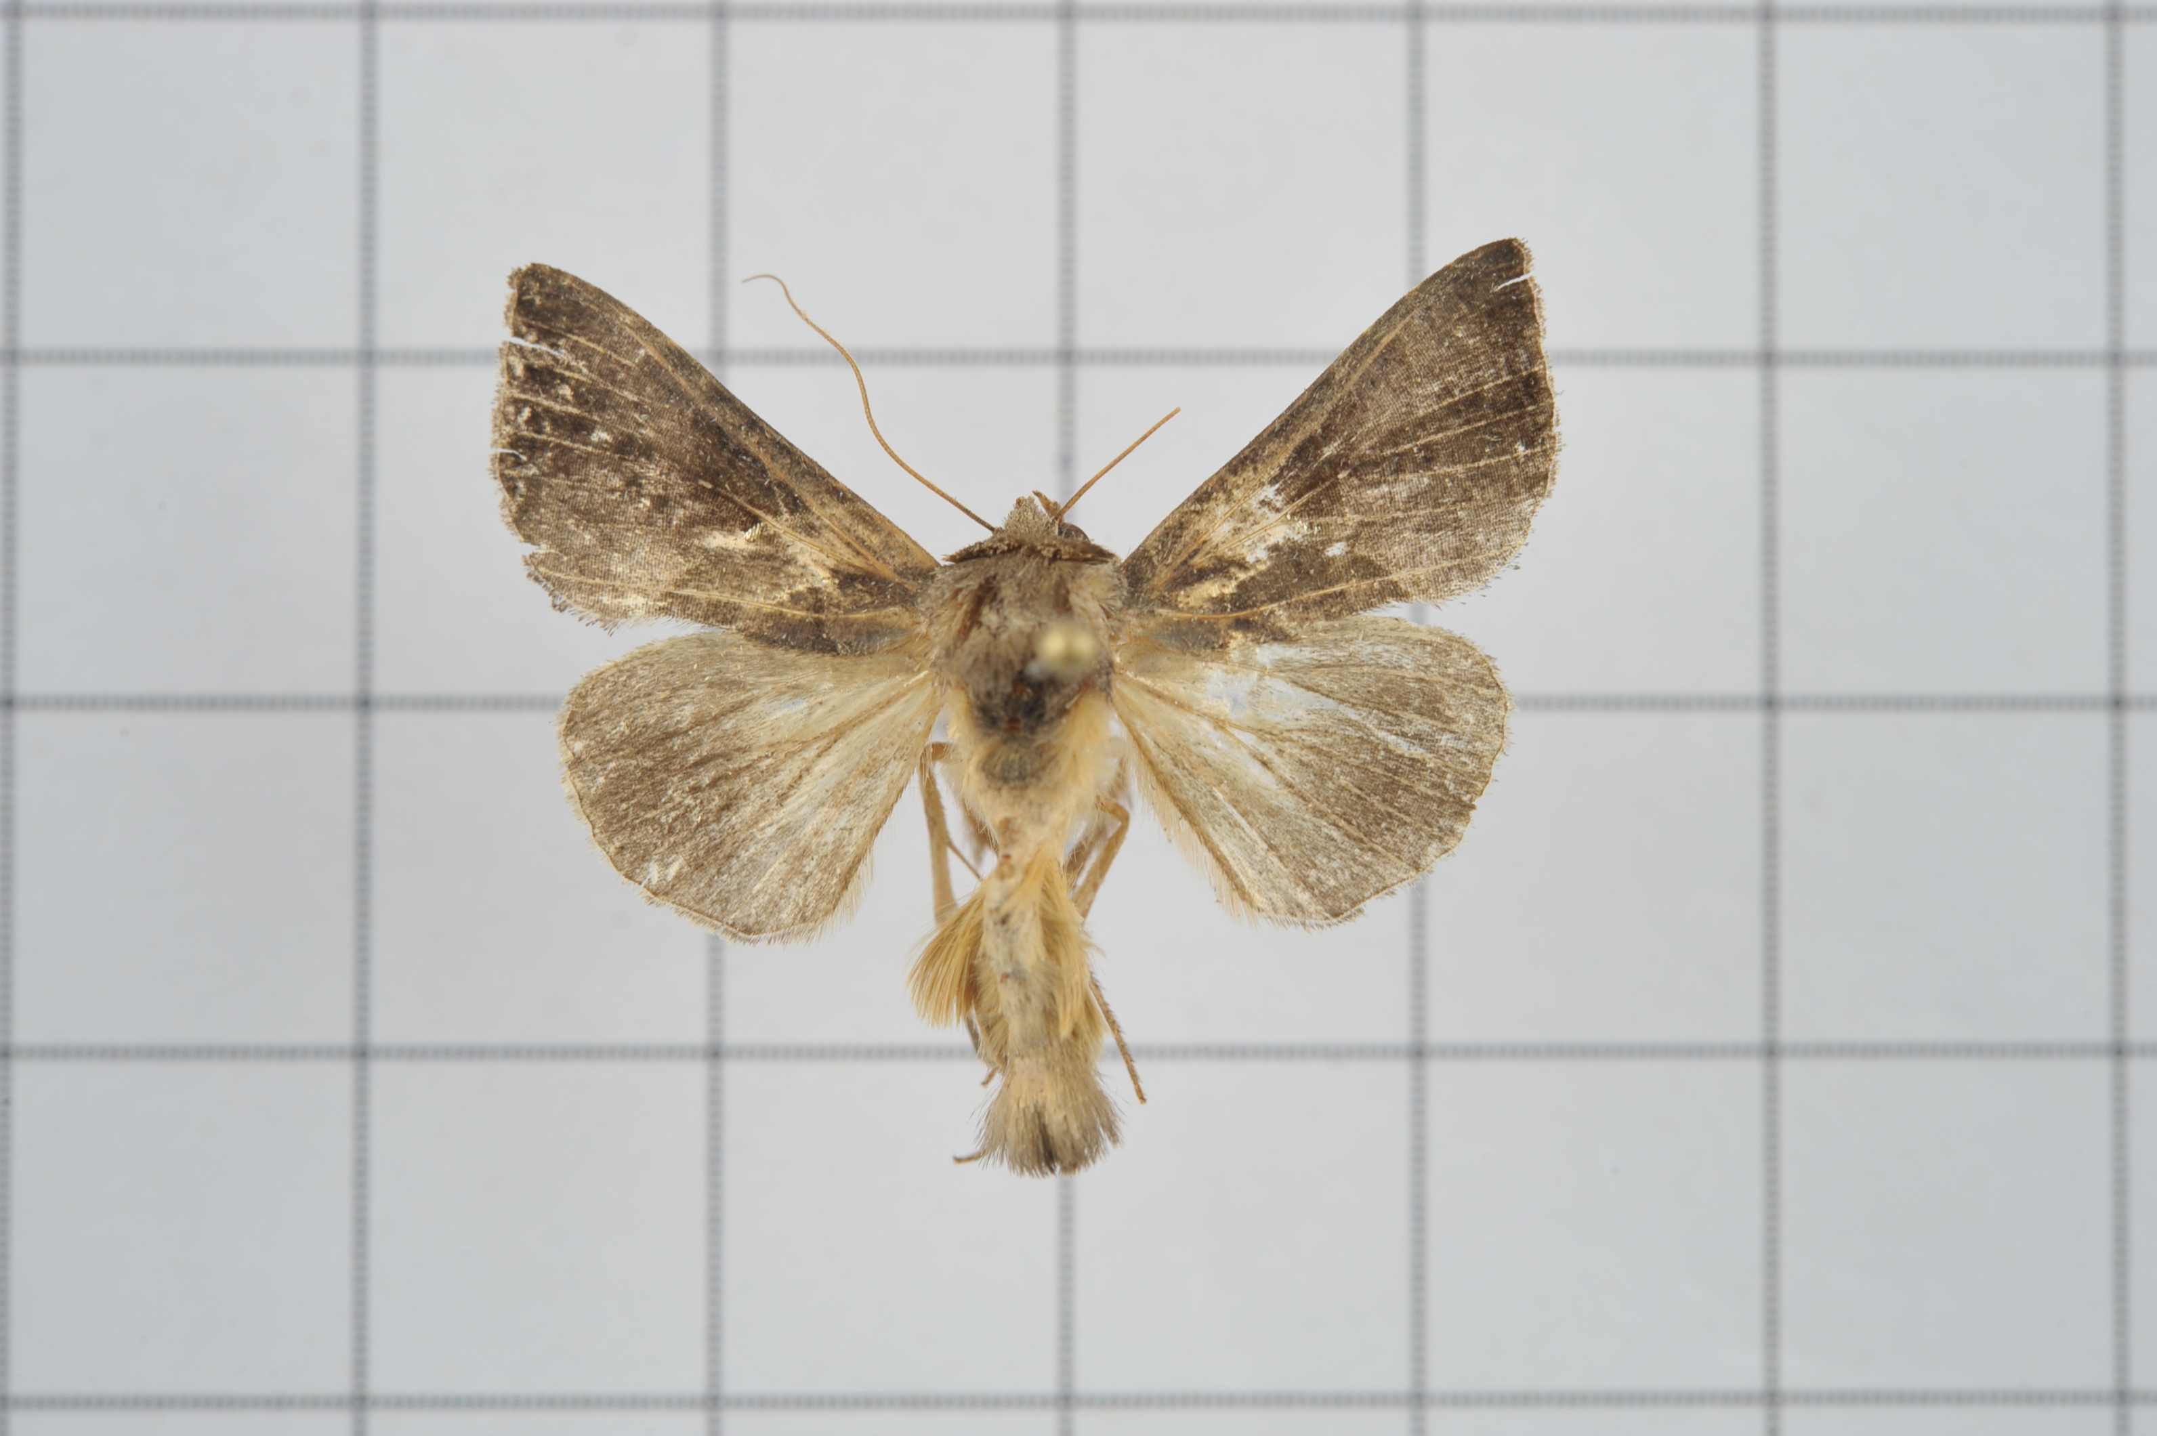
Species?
Chrysodeixis heberachis
